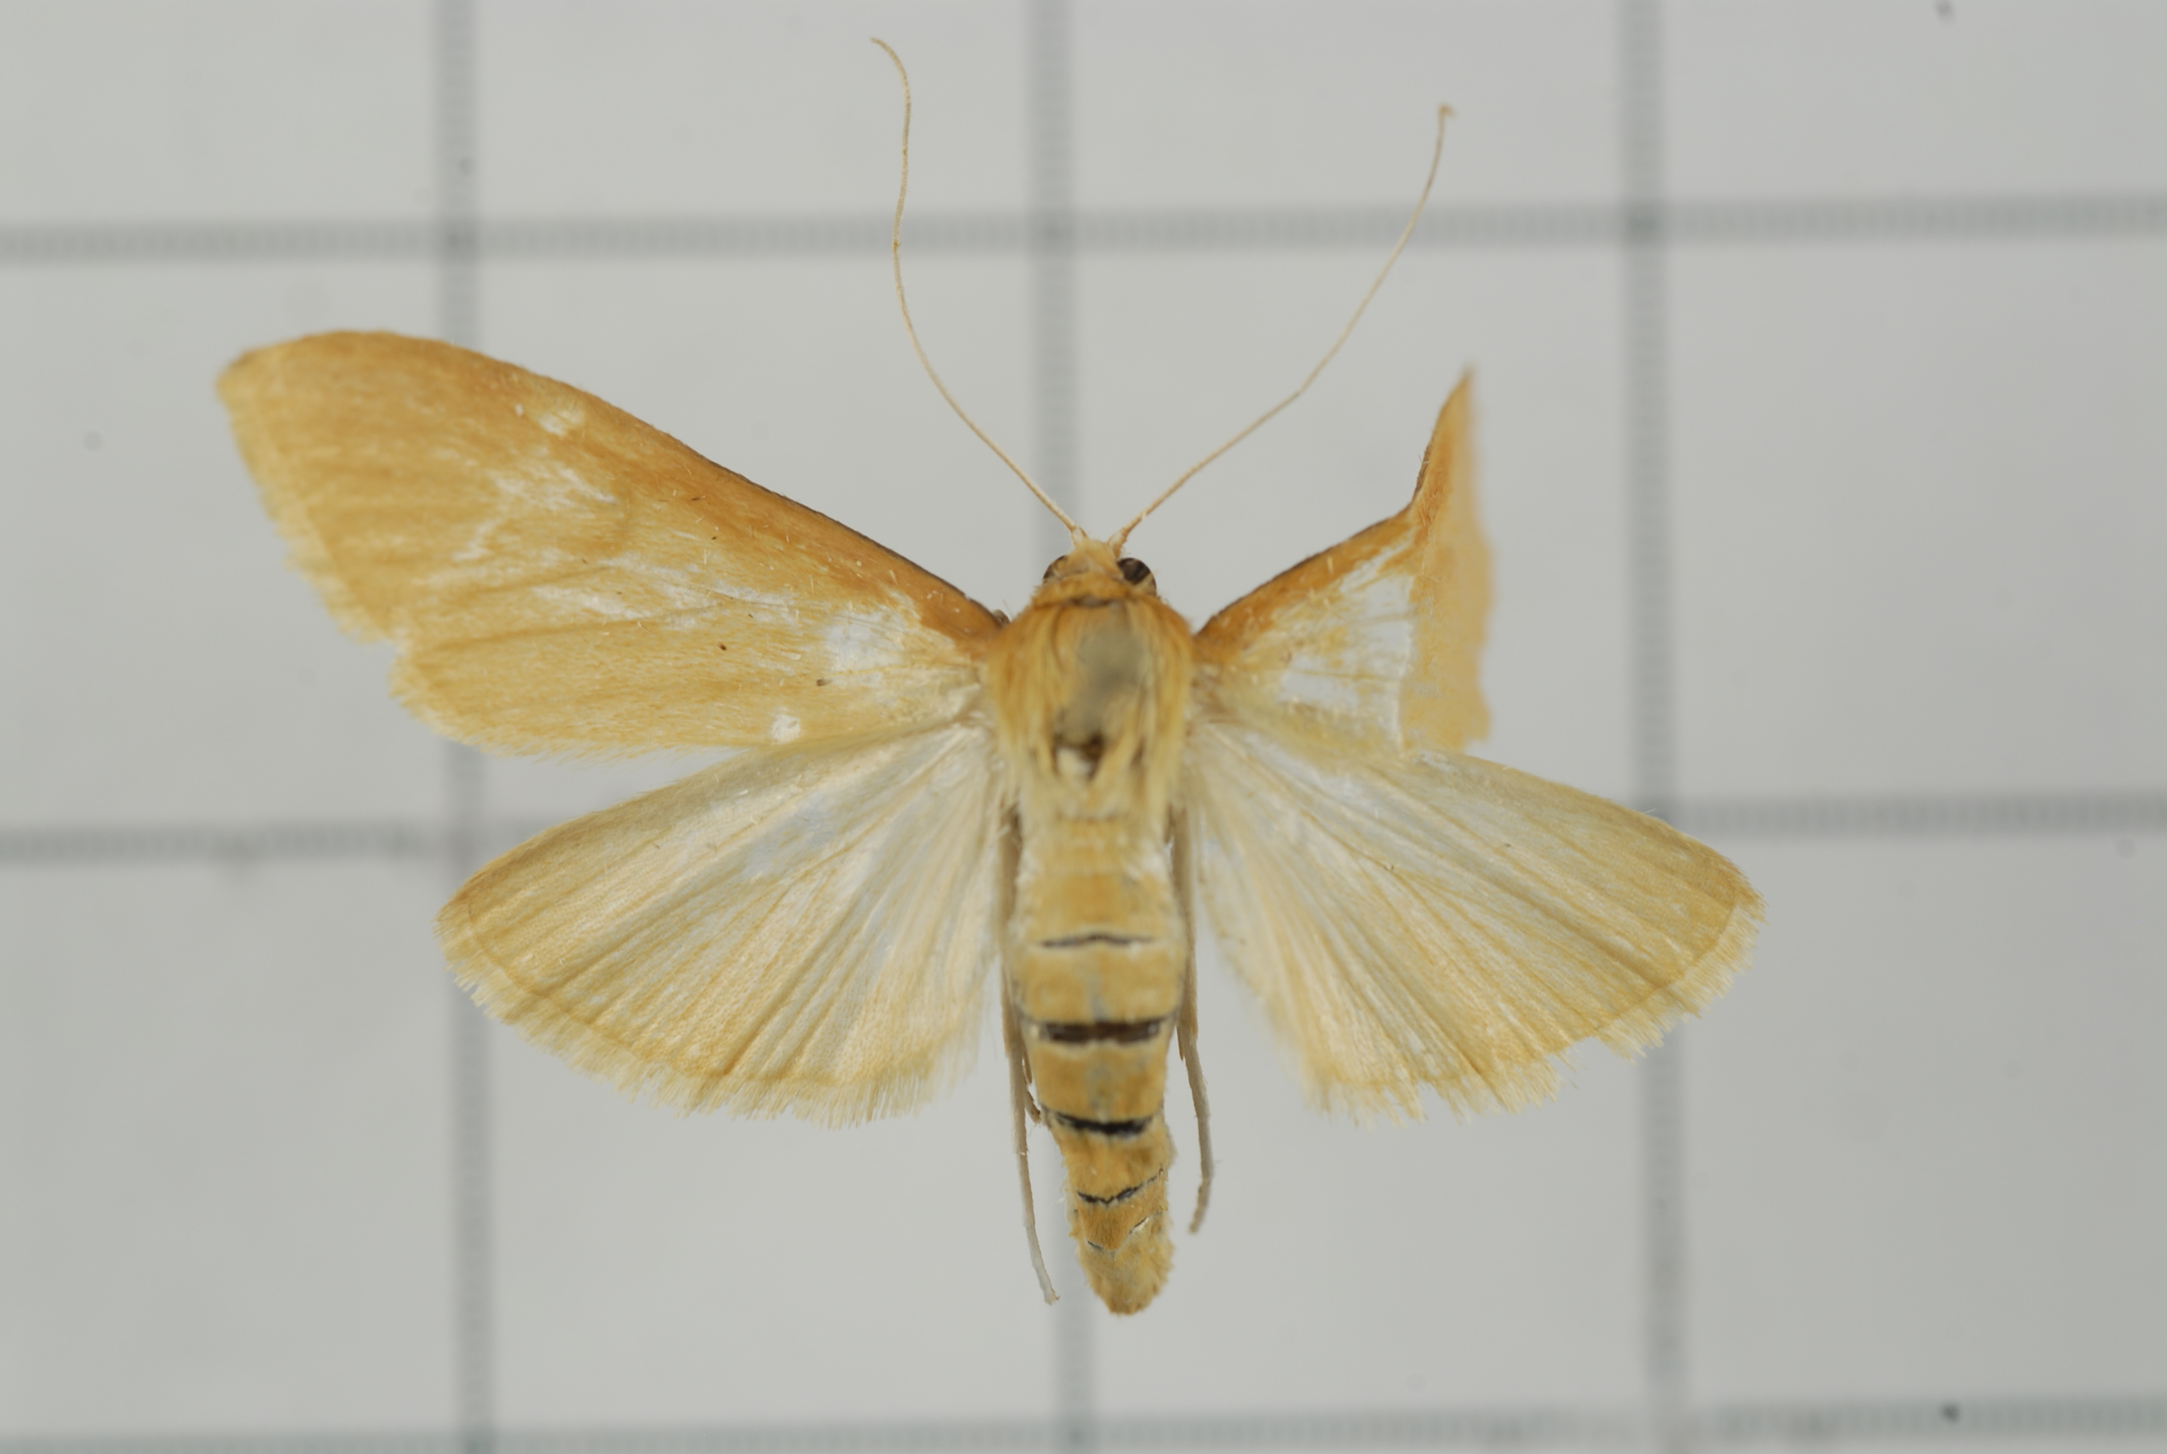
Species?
Circobotys aurealis
